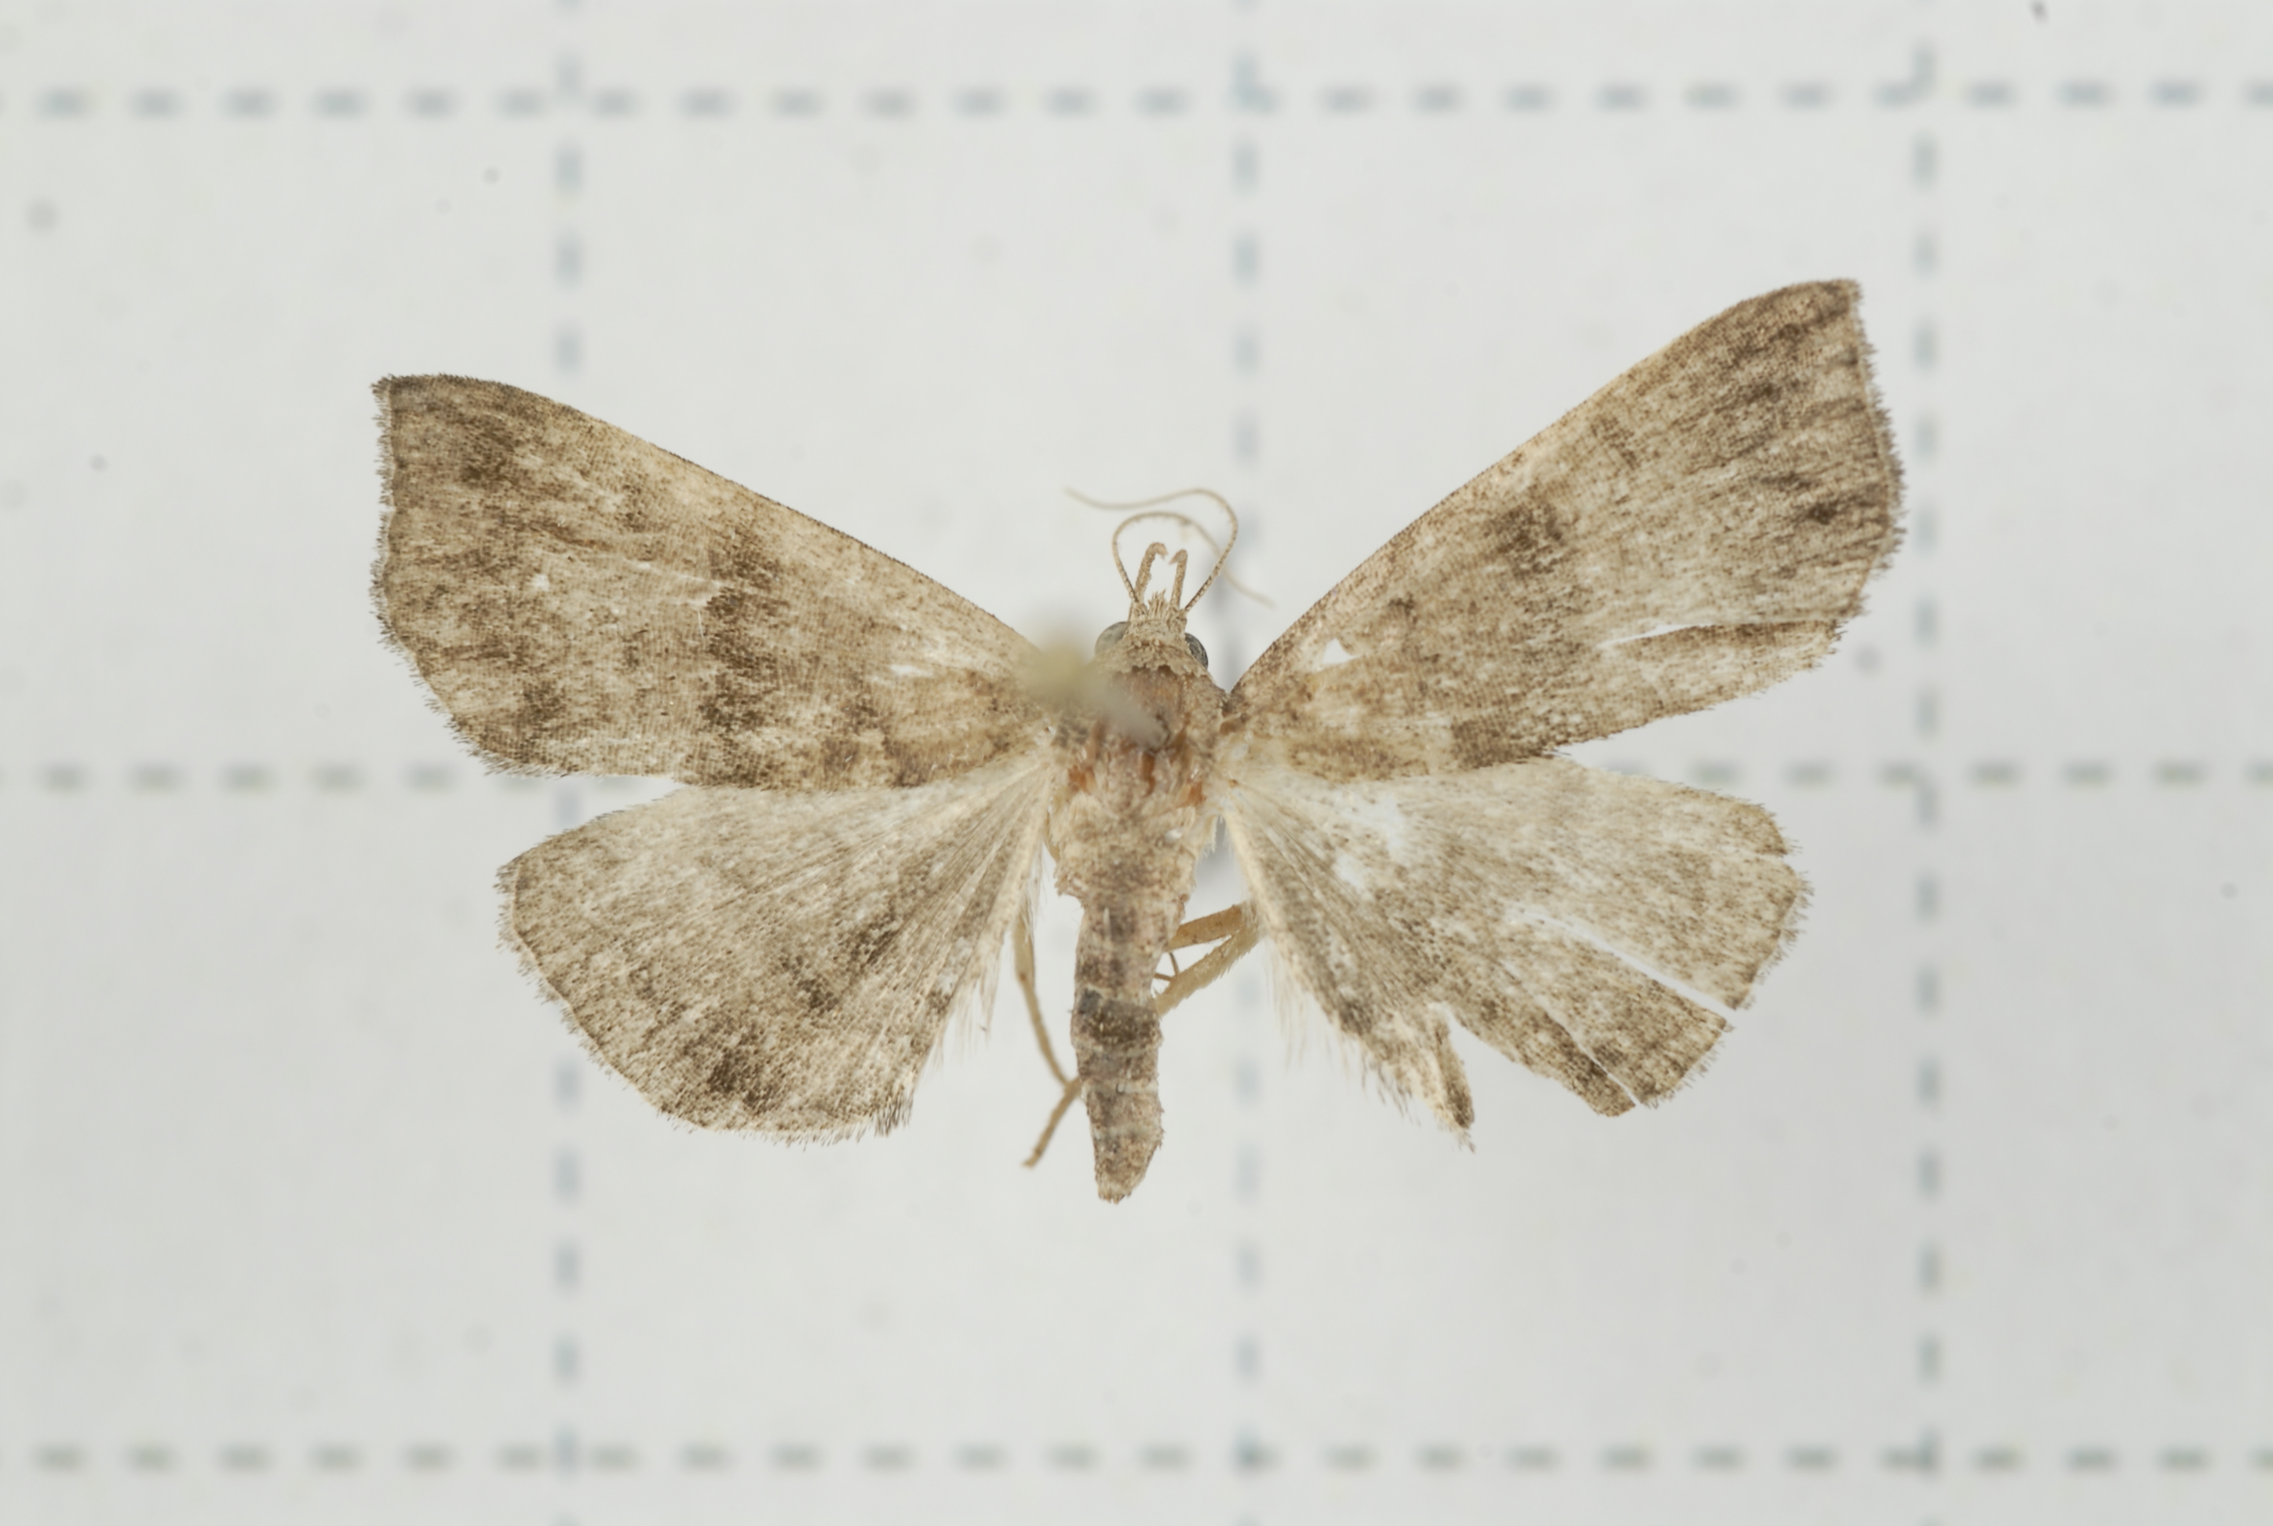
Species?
Hipoepa fractalis
